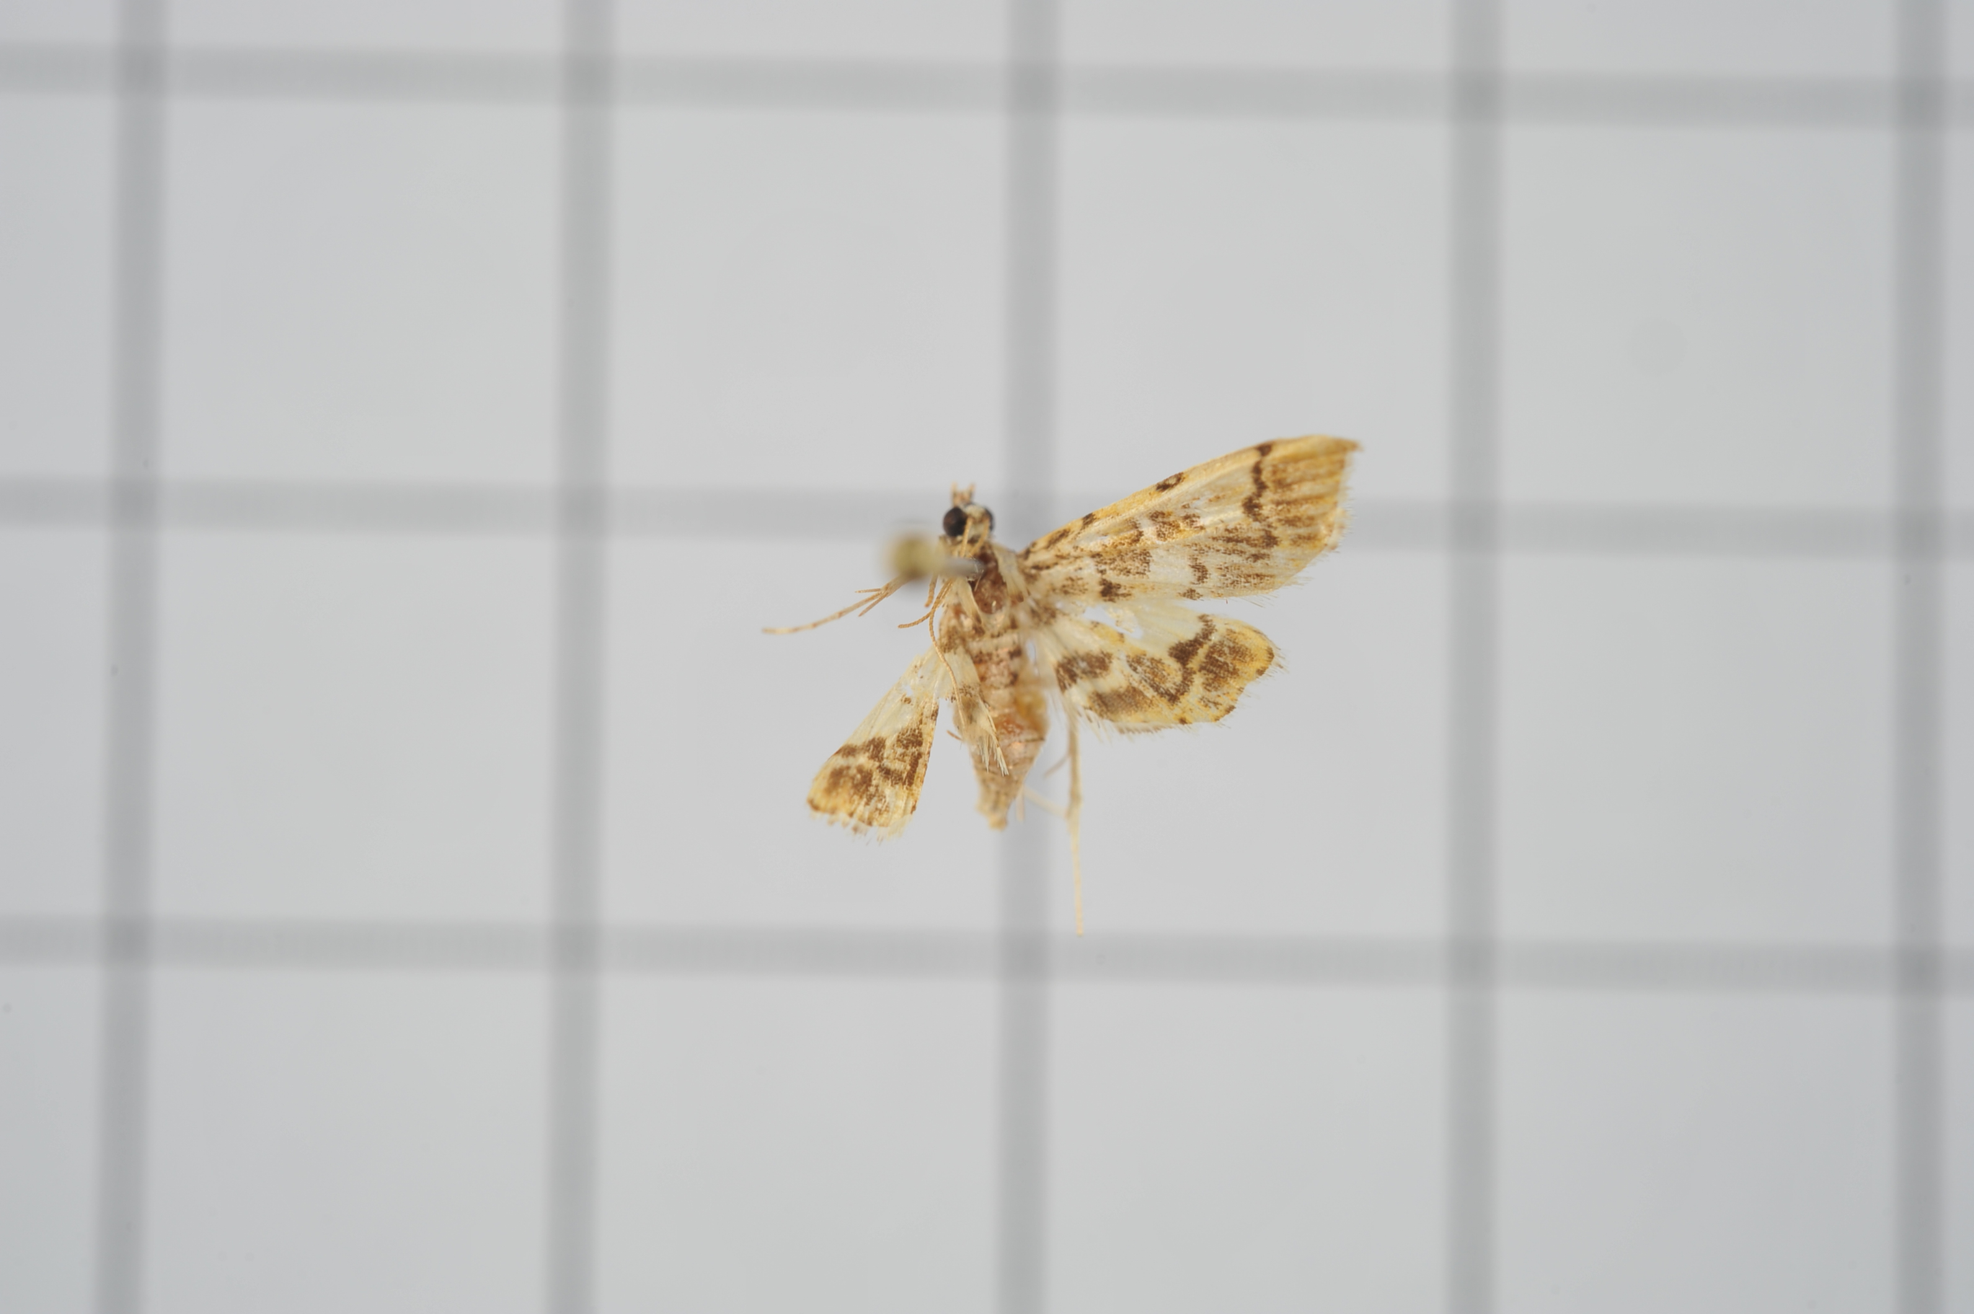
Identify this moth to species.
Lamprosema commixta
